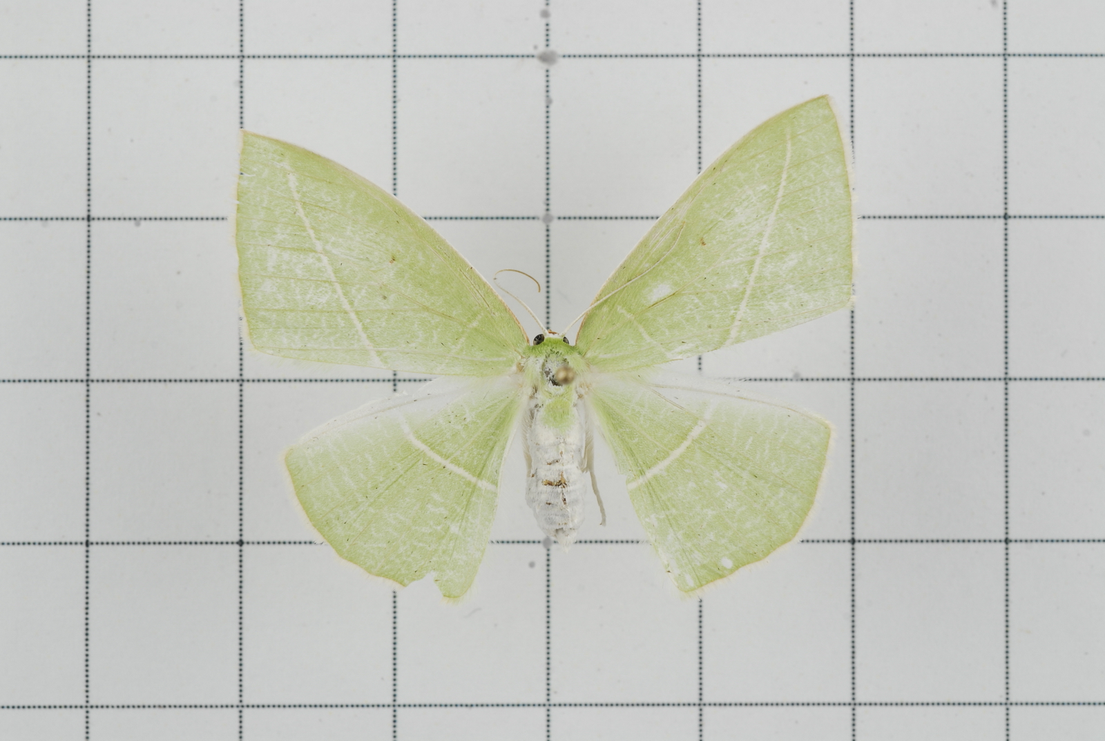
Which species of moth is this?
Tanaoctenia haliaria
